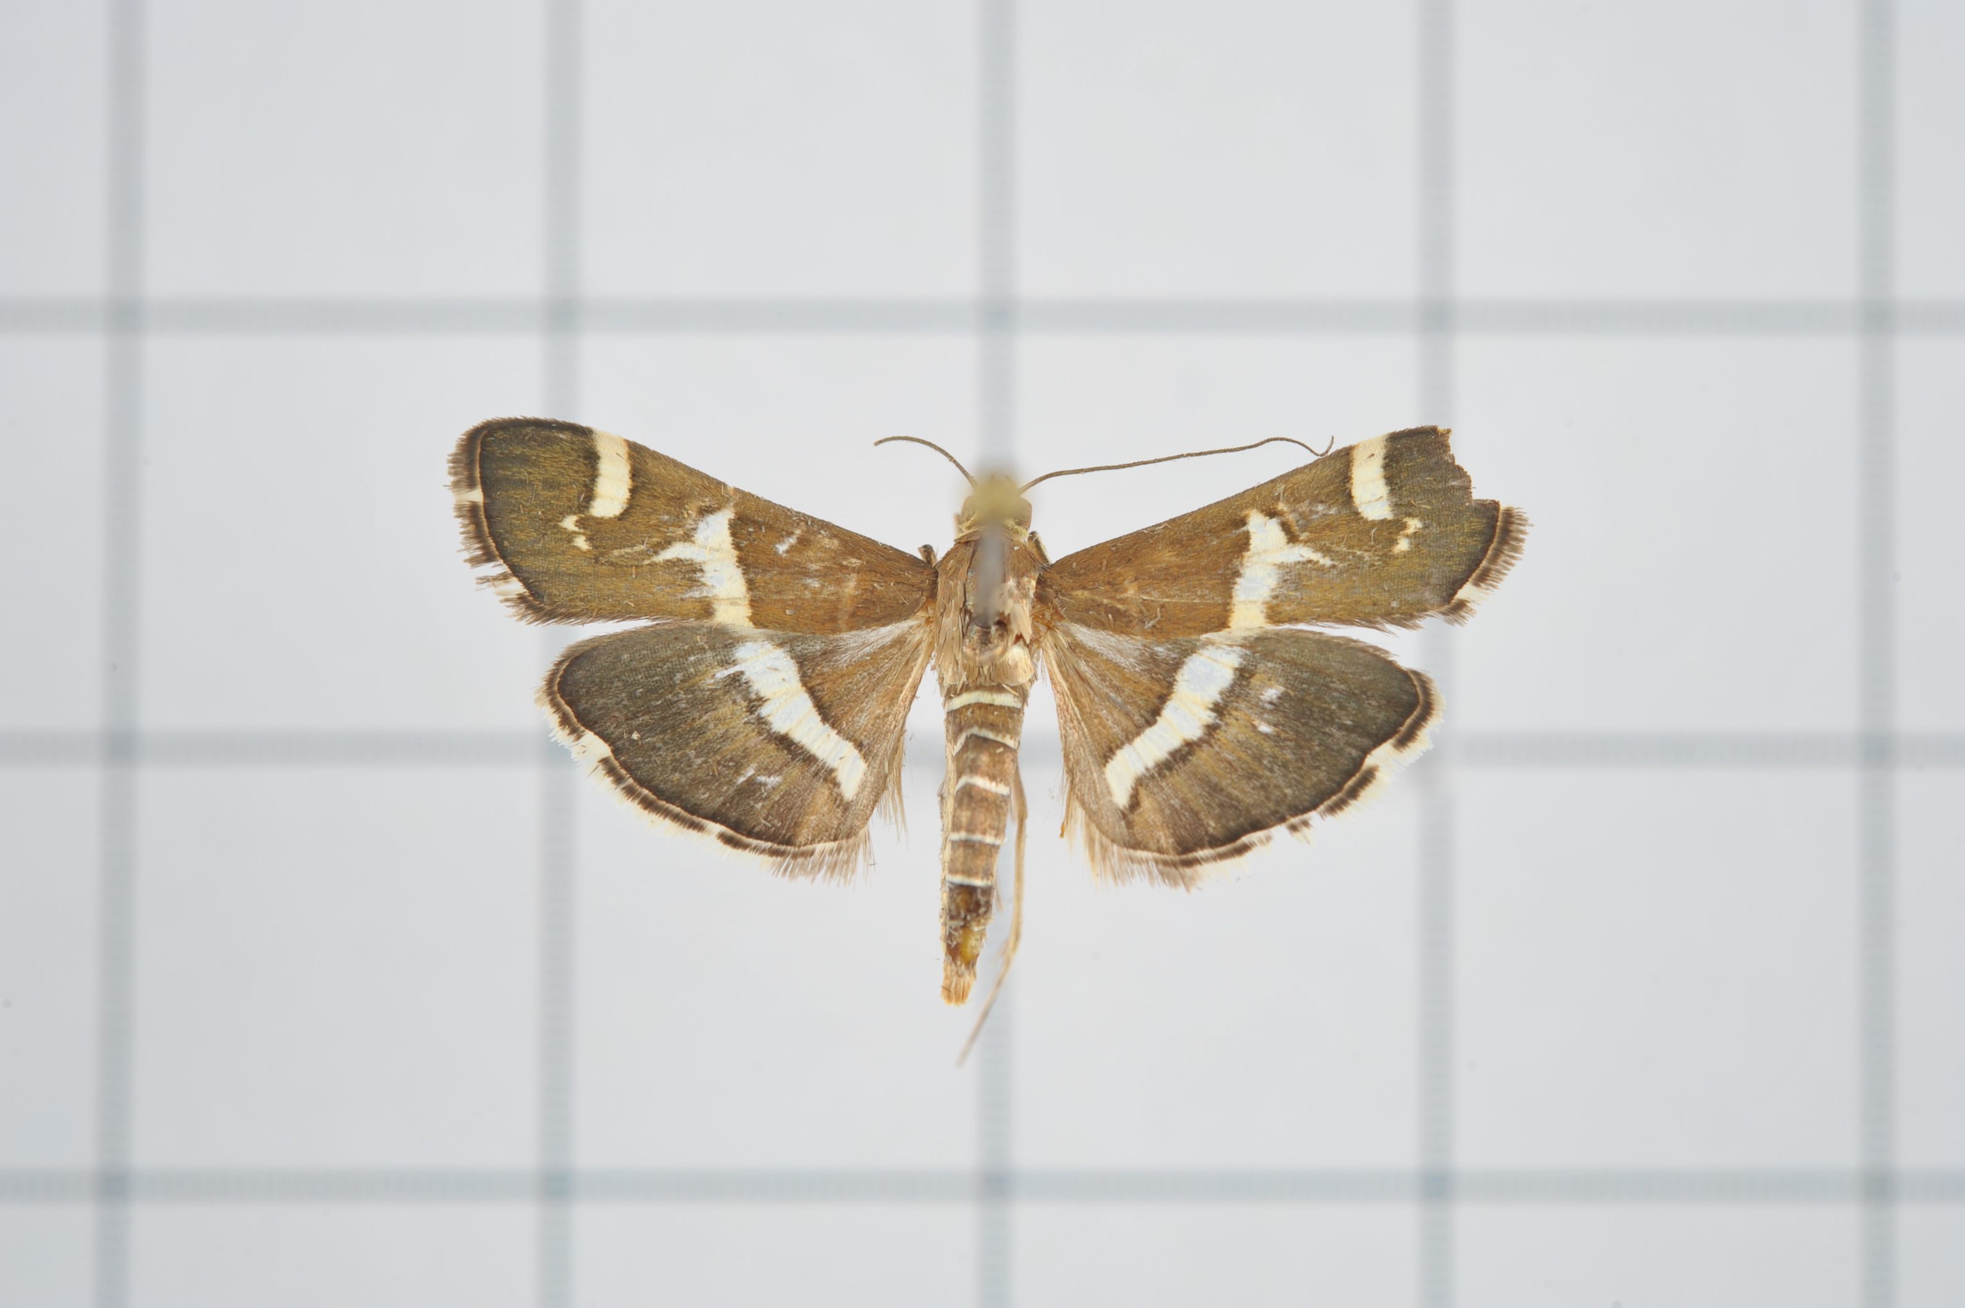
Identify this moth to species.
Spoladea recurvalis
